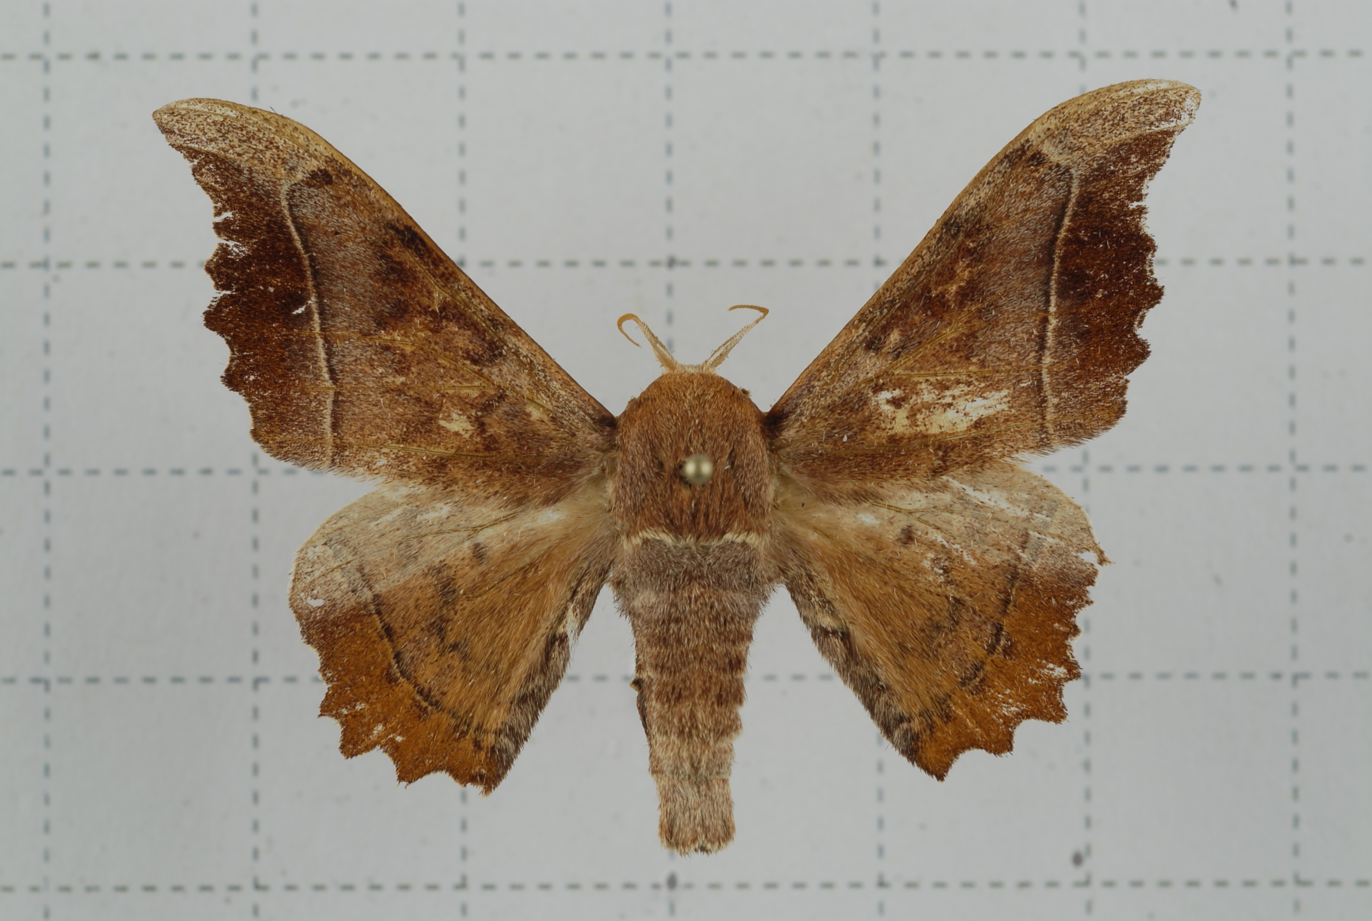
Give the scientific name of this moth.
Oberthueria formosibia
